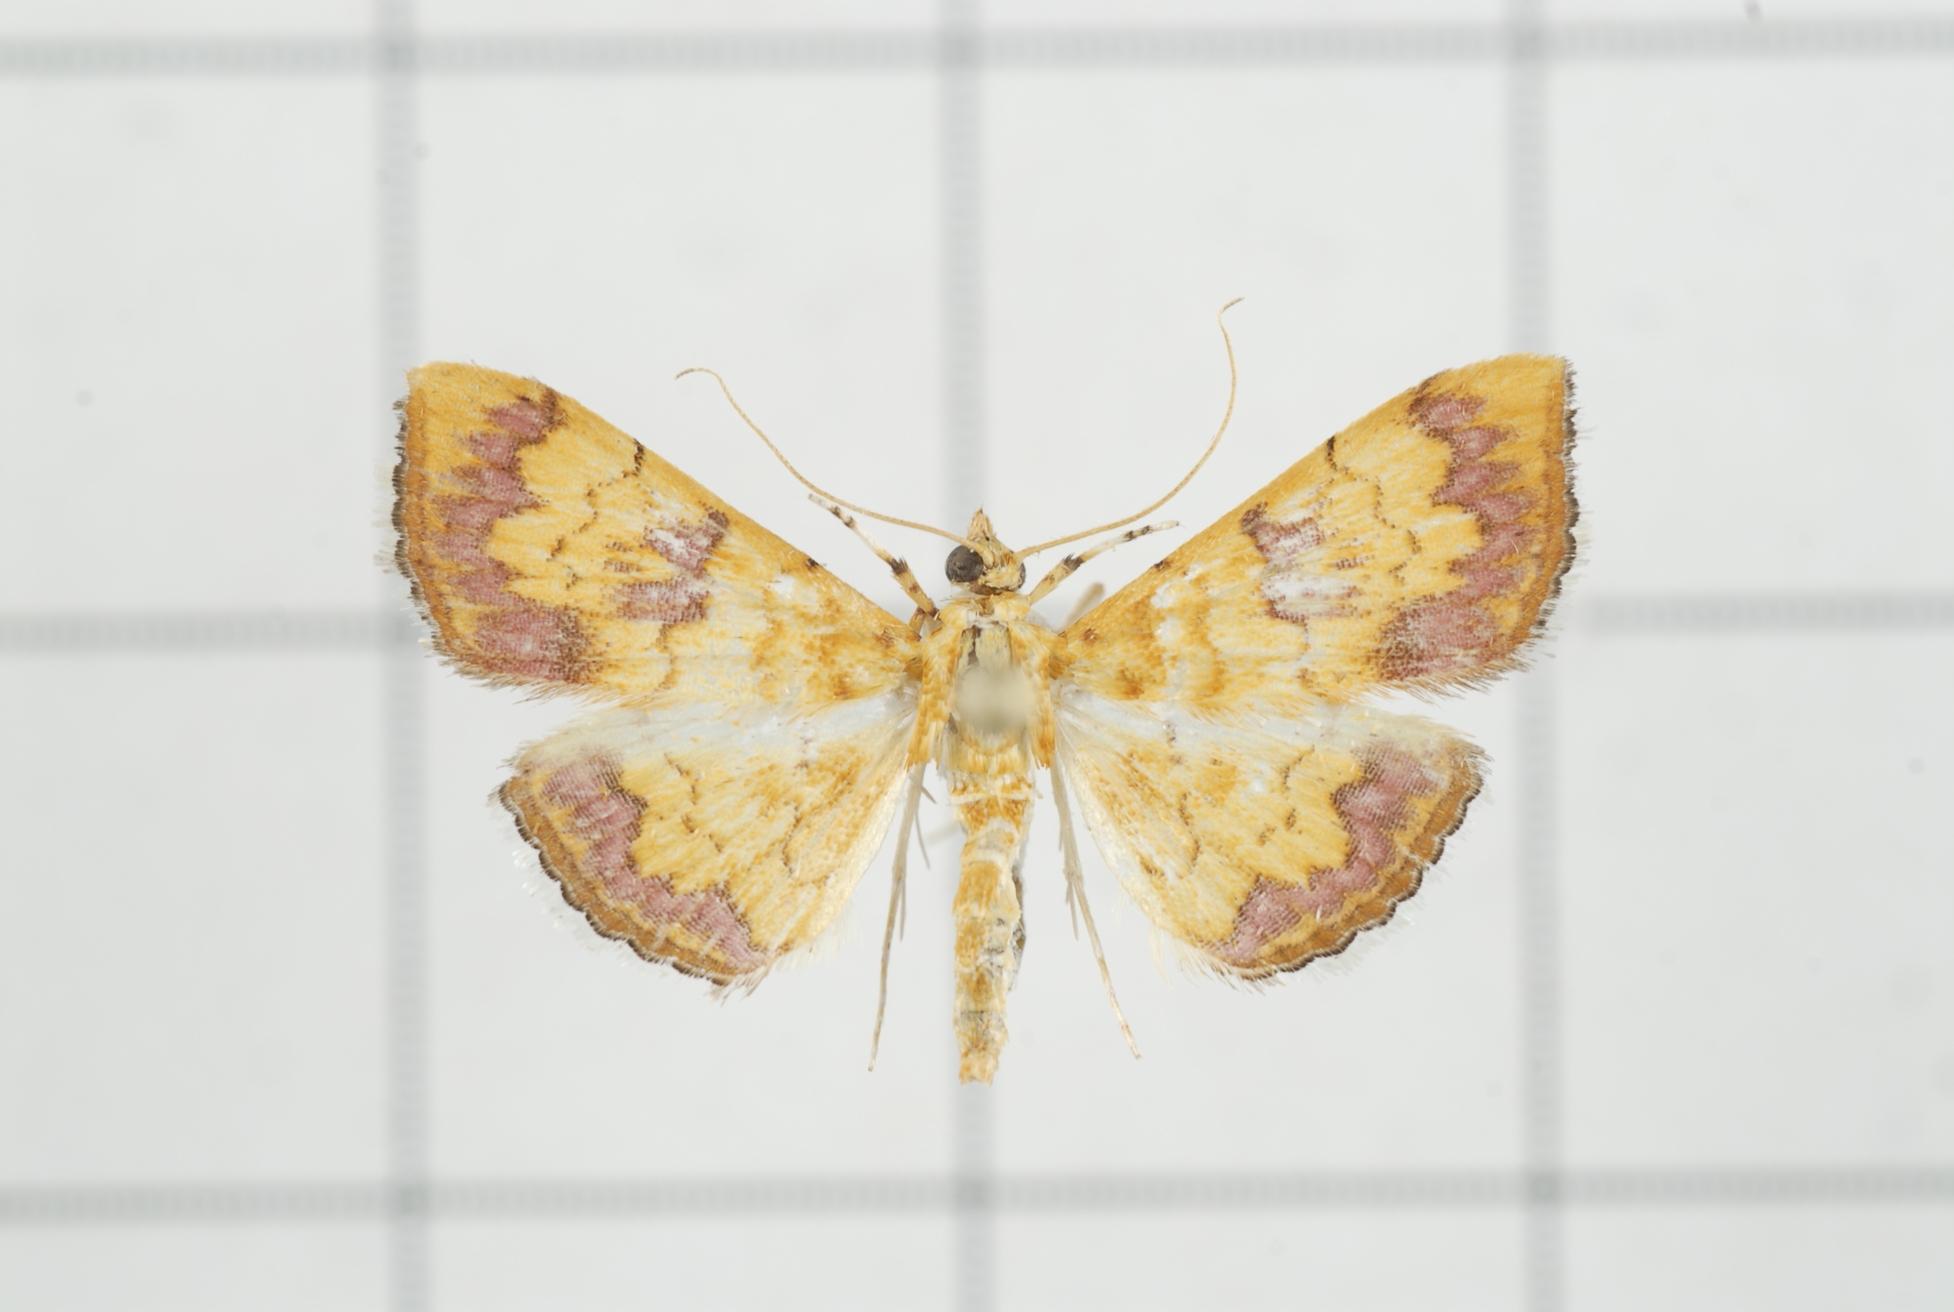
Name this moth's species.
Isocentris filalis
